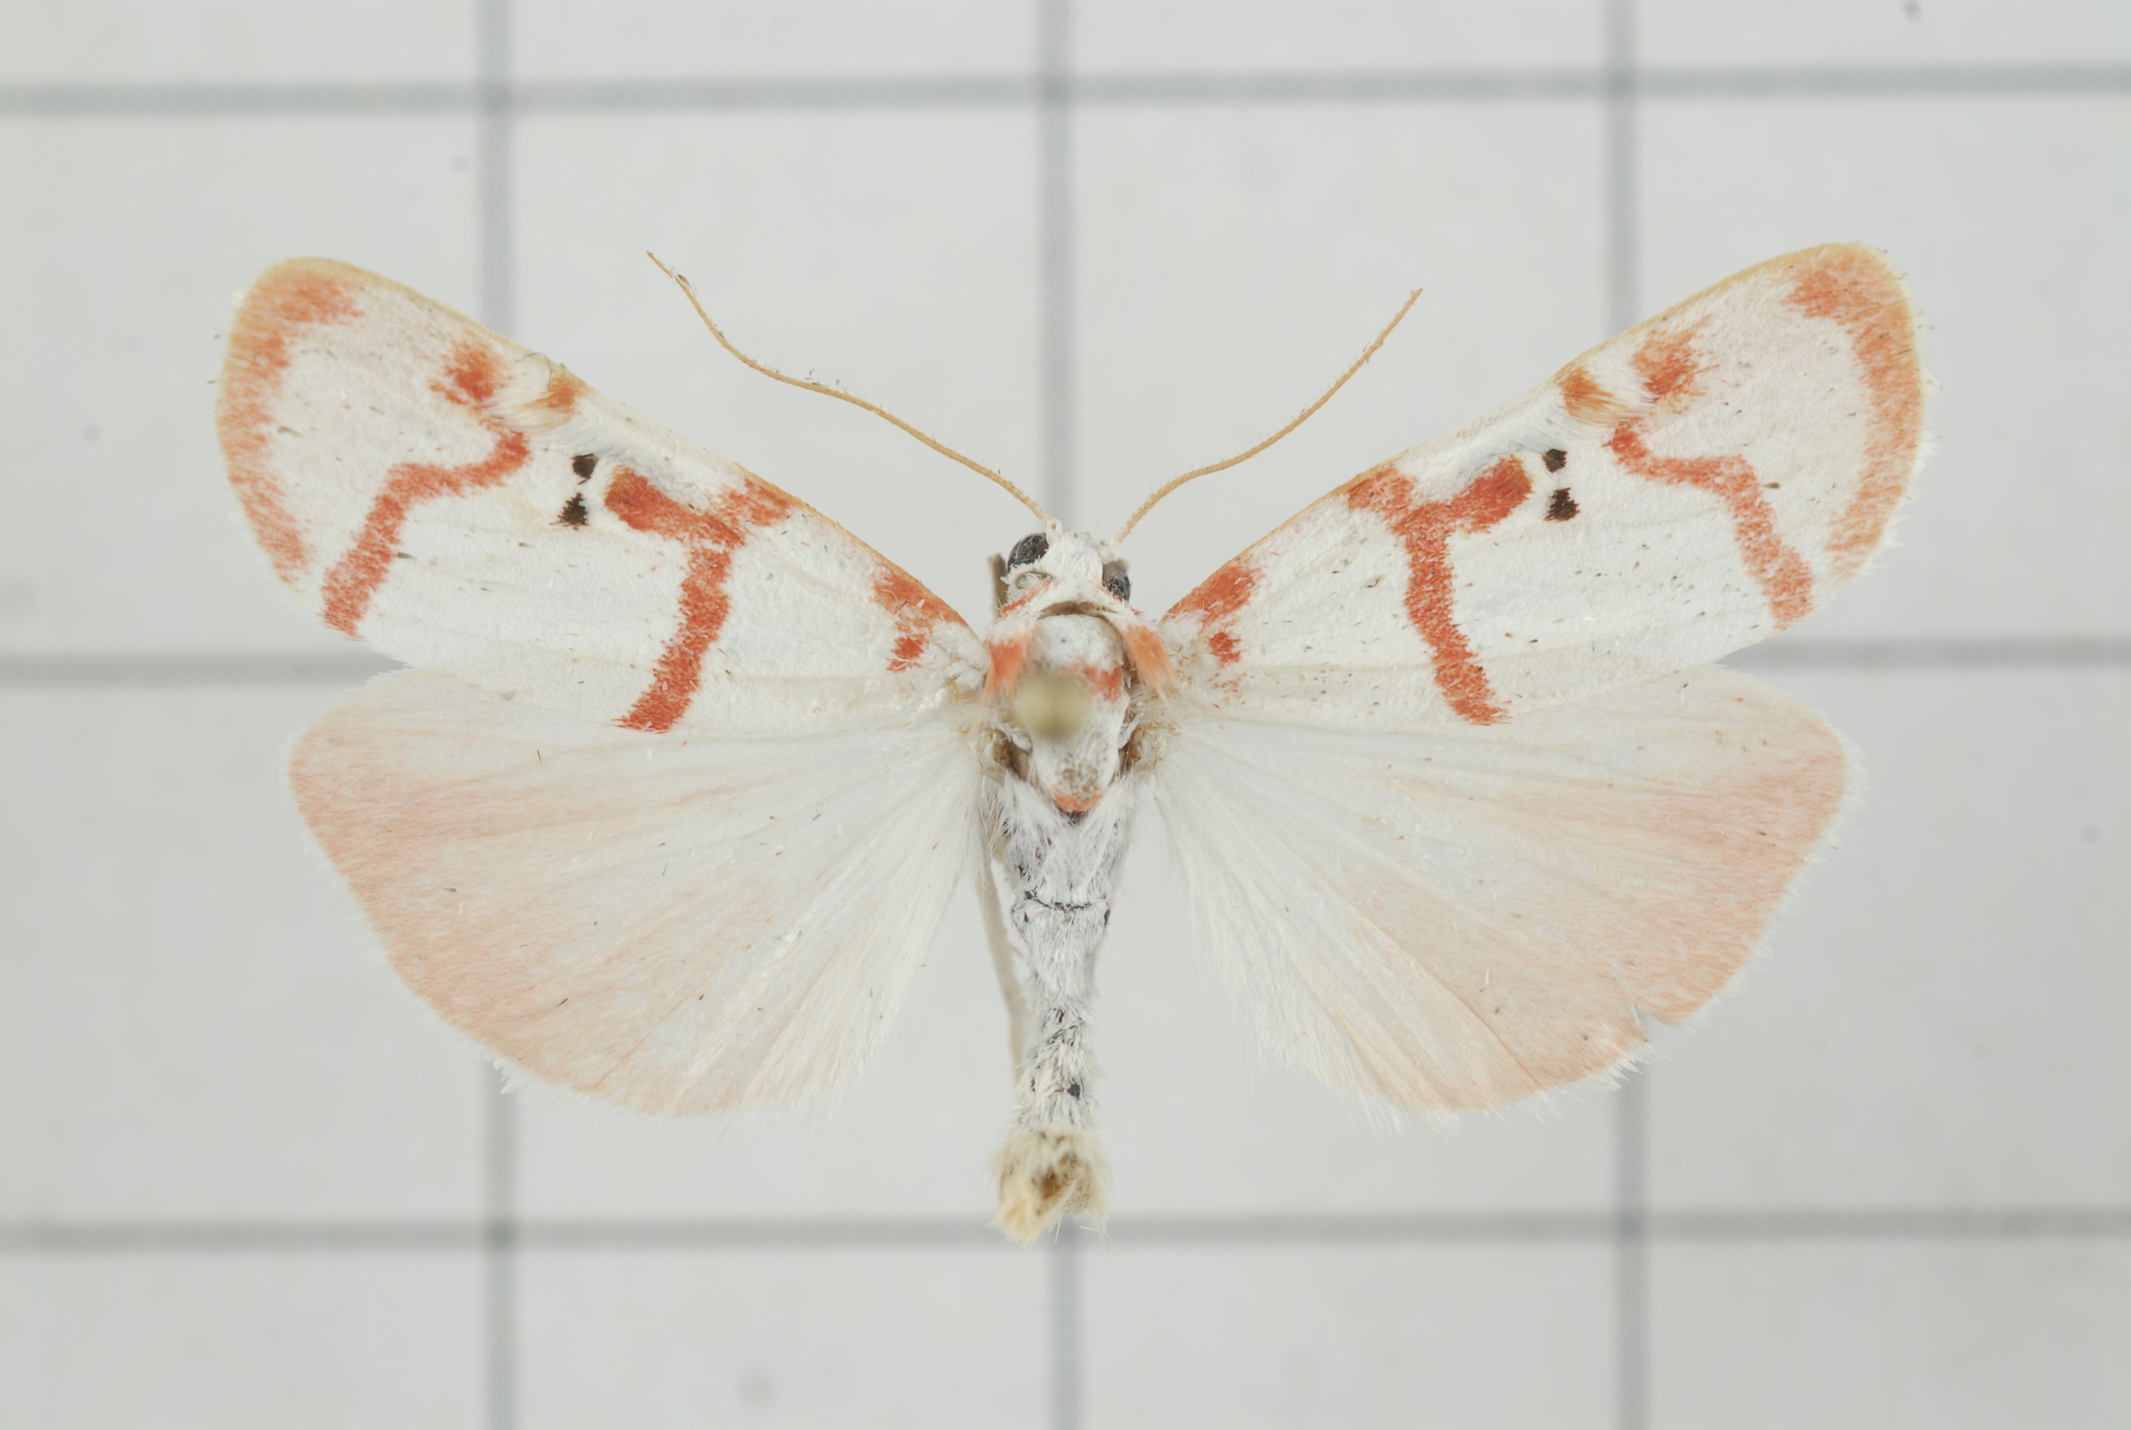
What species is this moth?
Cyana hamata hamata
